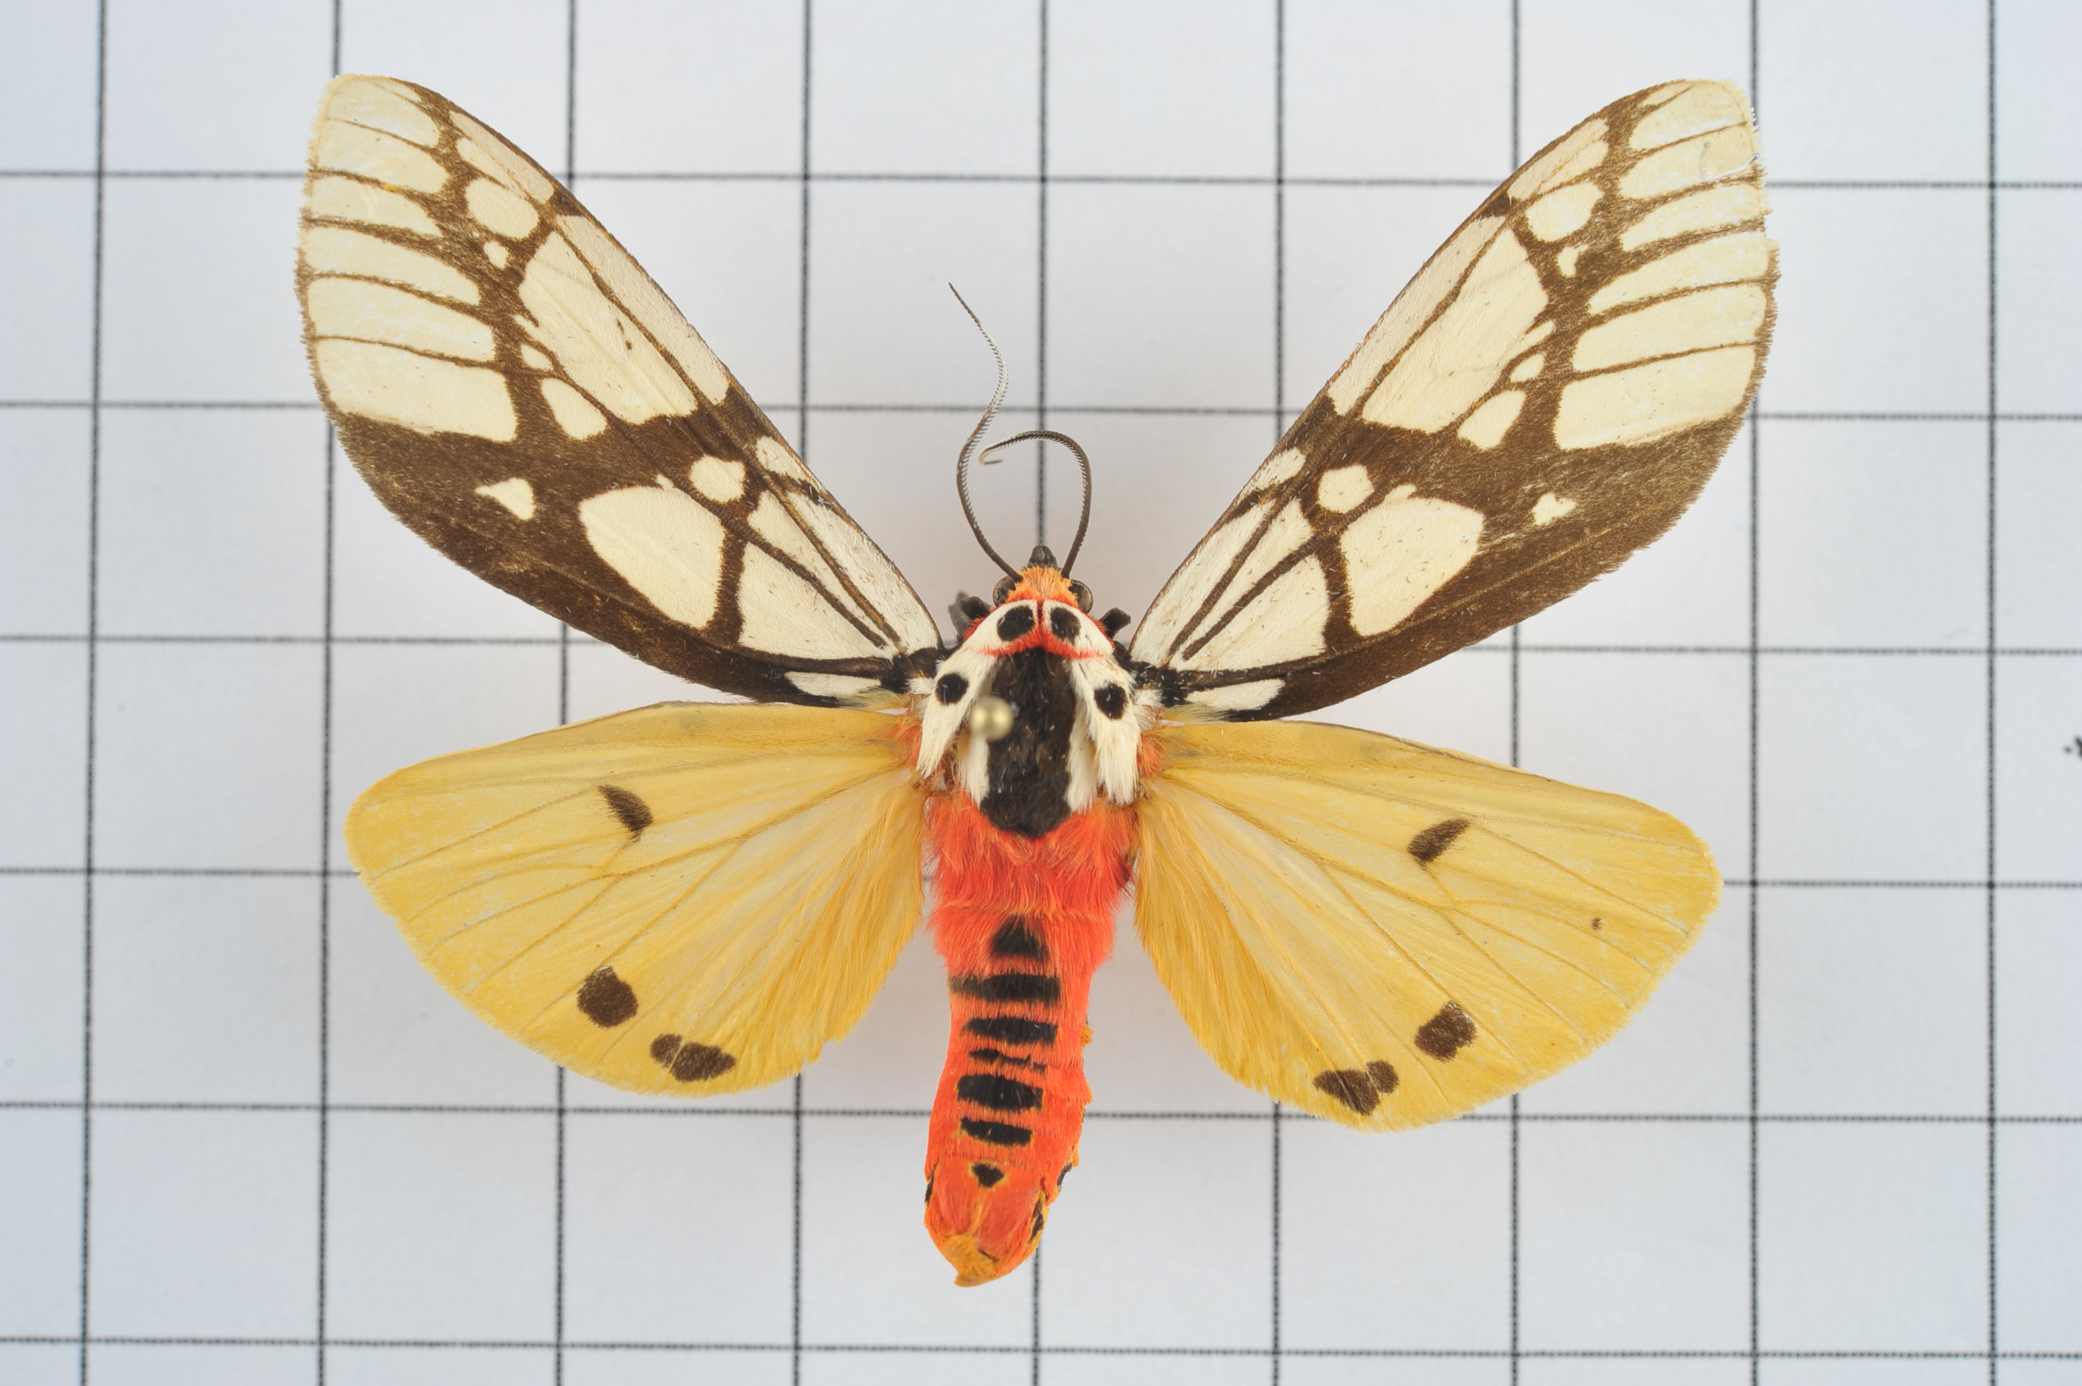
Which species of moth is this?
Areas galactina formosana
